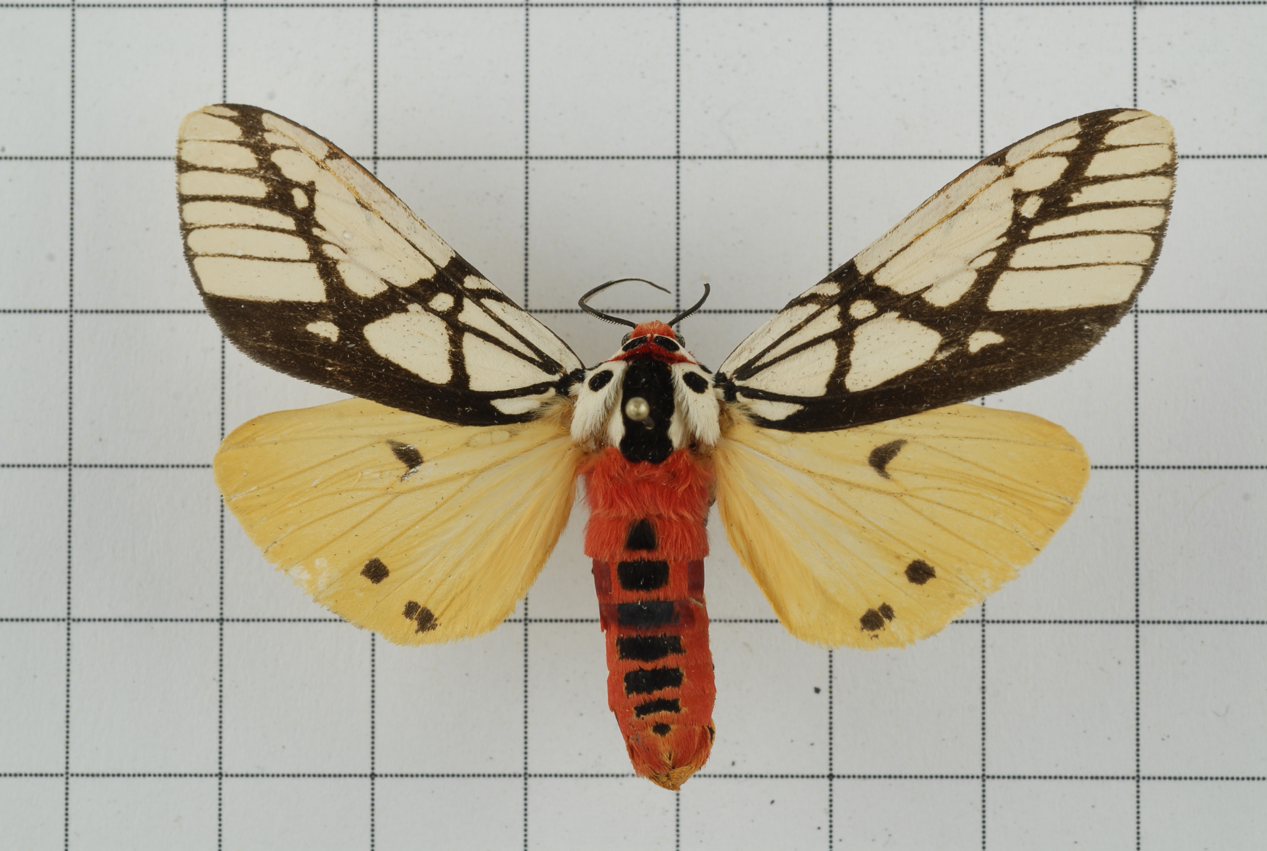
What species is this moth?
Areas galactina formosana
